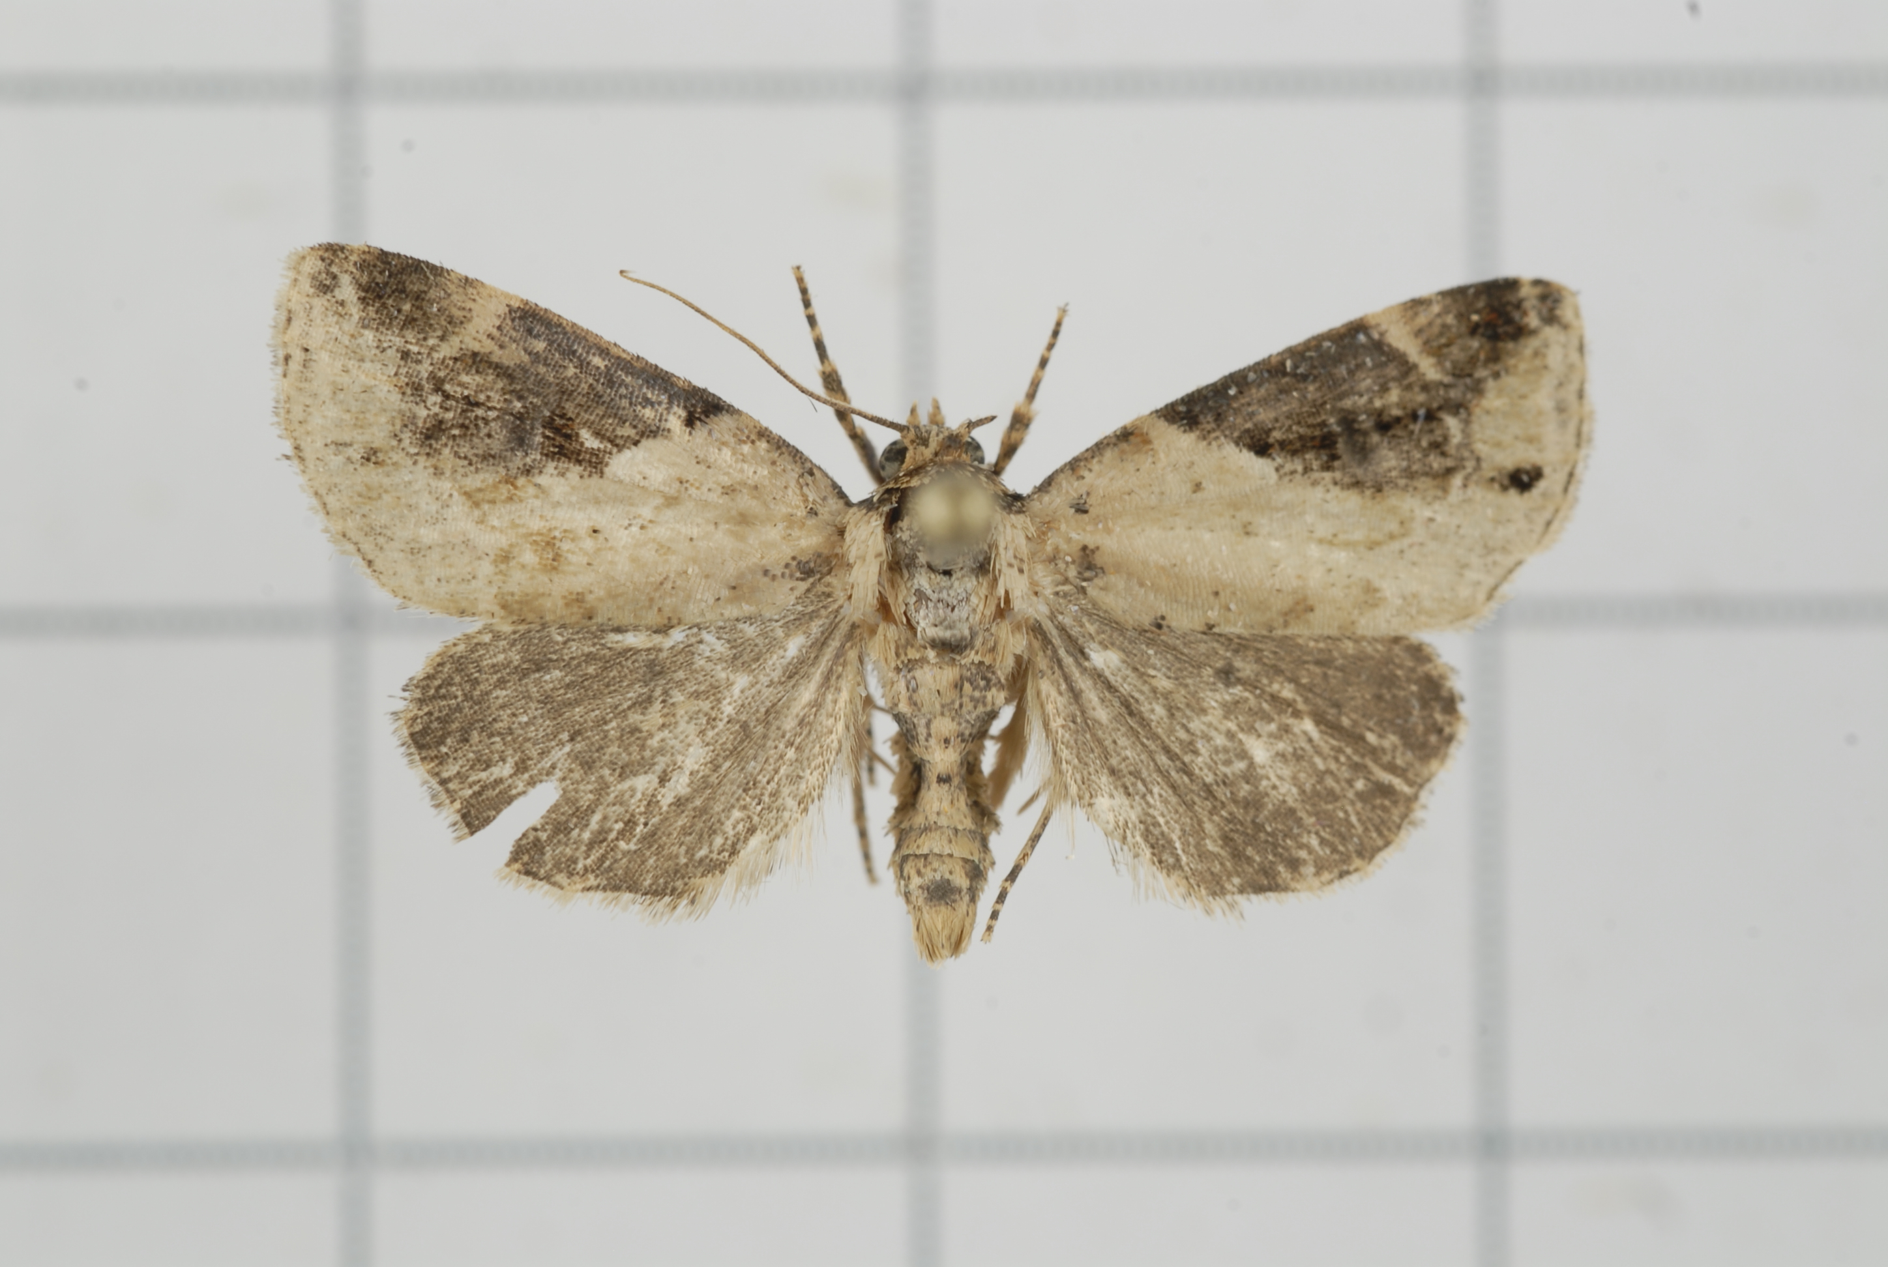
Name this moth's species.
Pseudodeltote subcoenia
